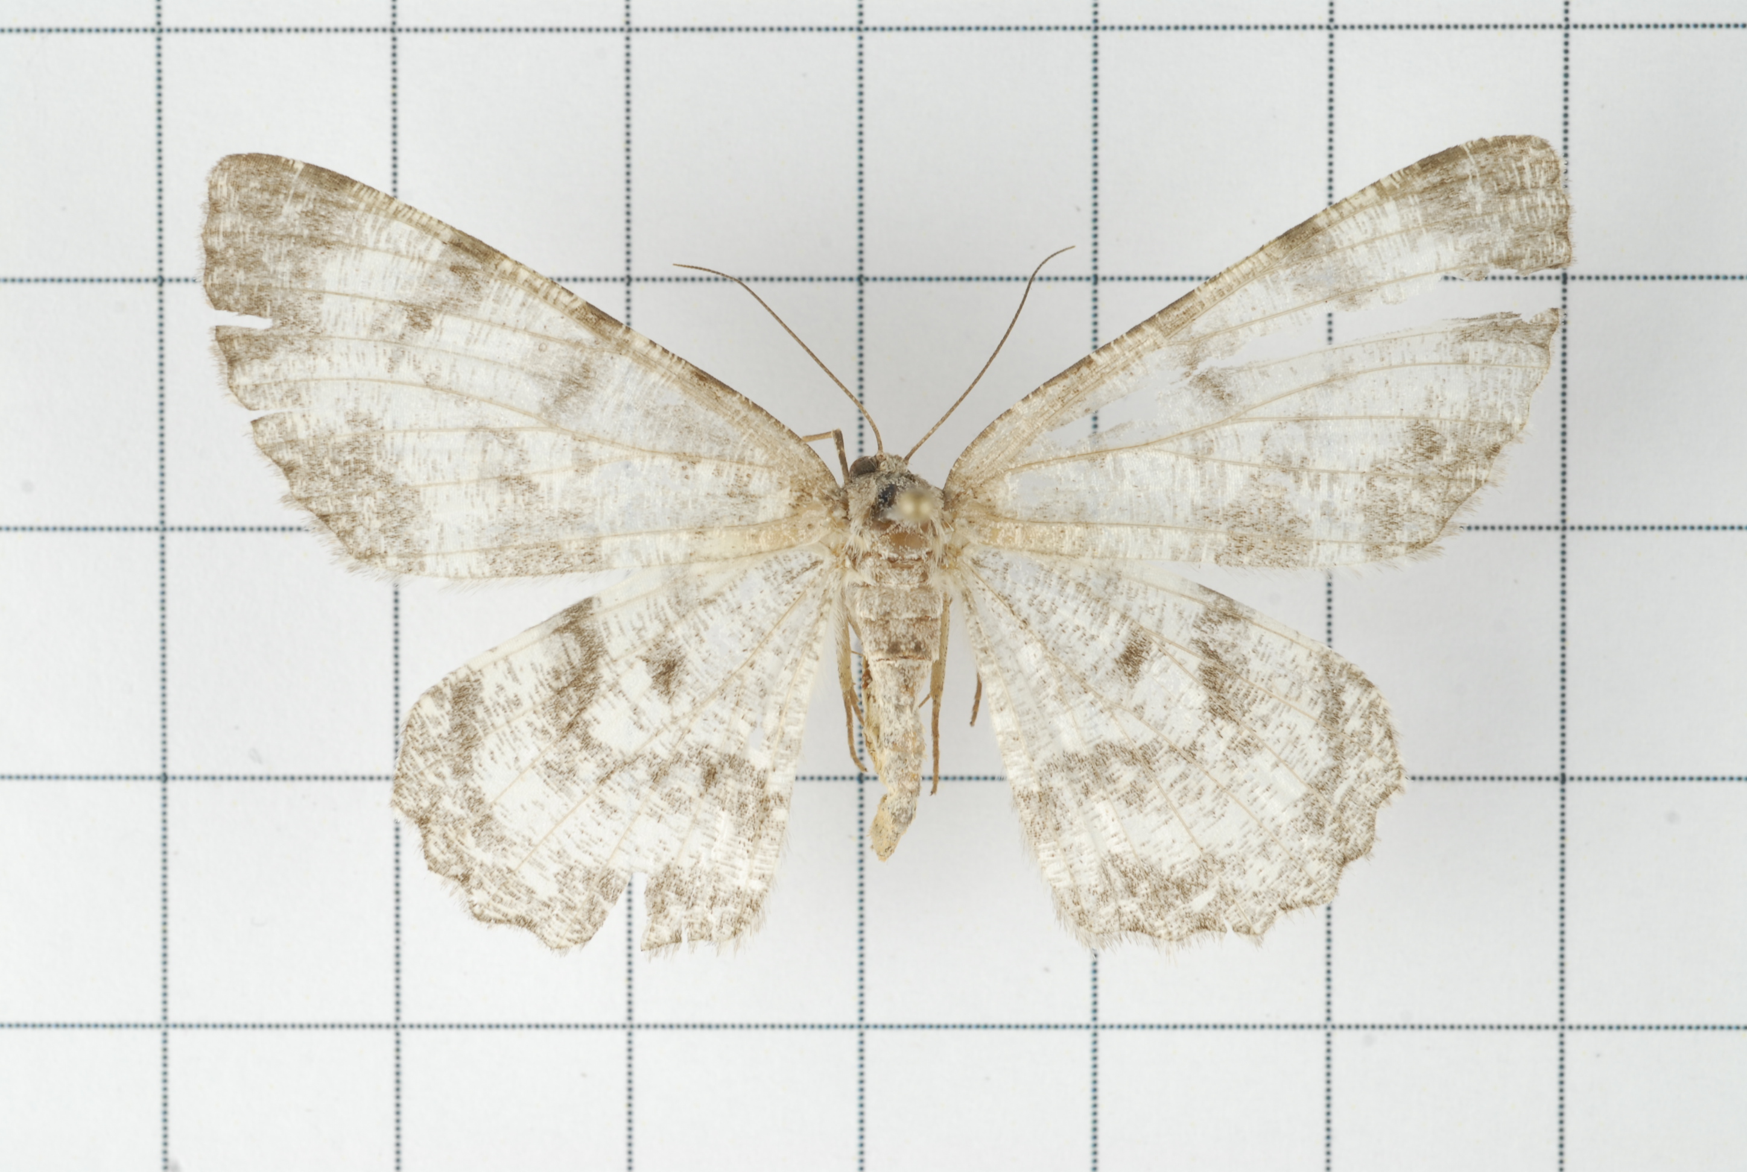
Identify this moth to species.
Hypomecis percnioides
